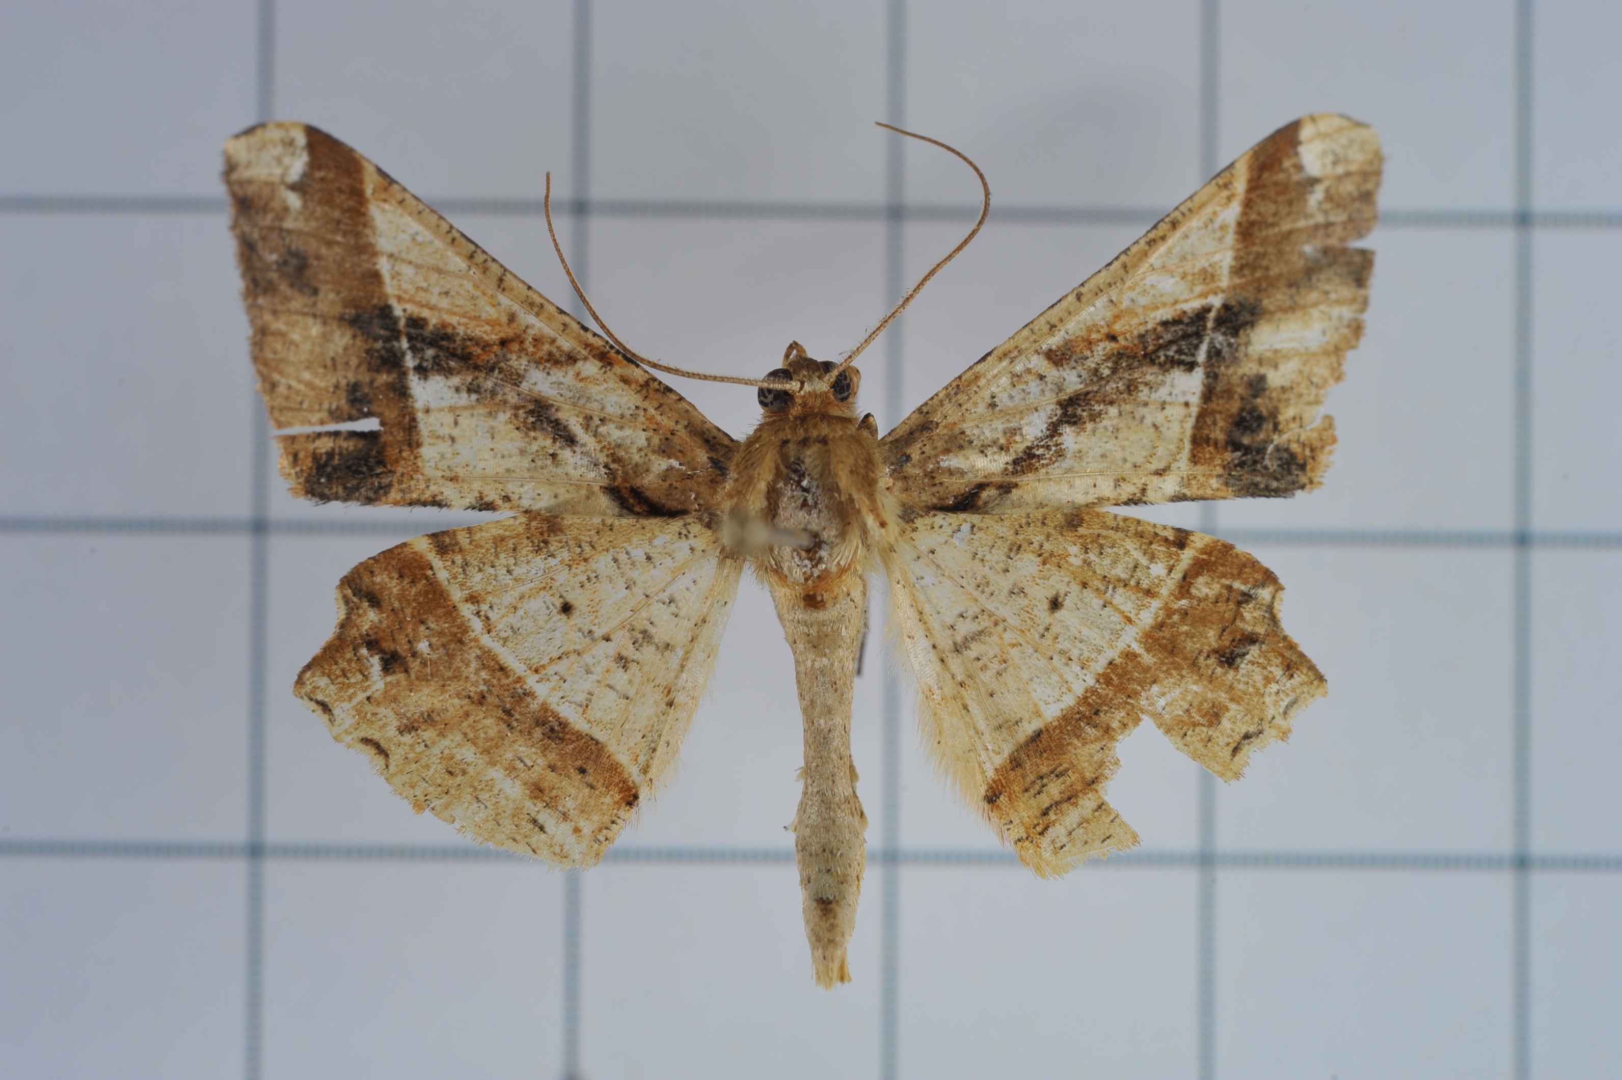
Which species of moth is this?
Krananda latimarginaria
